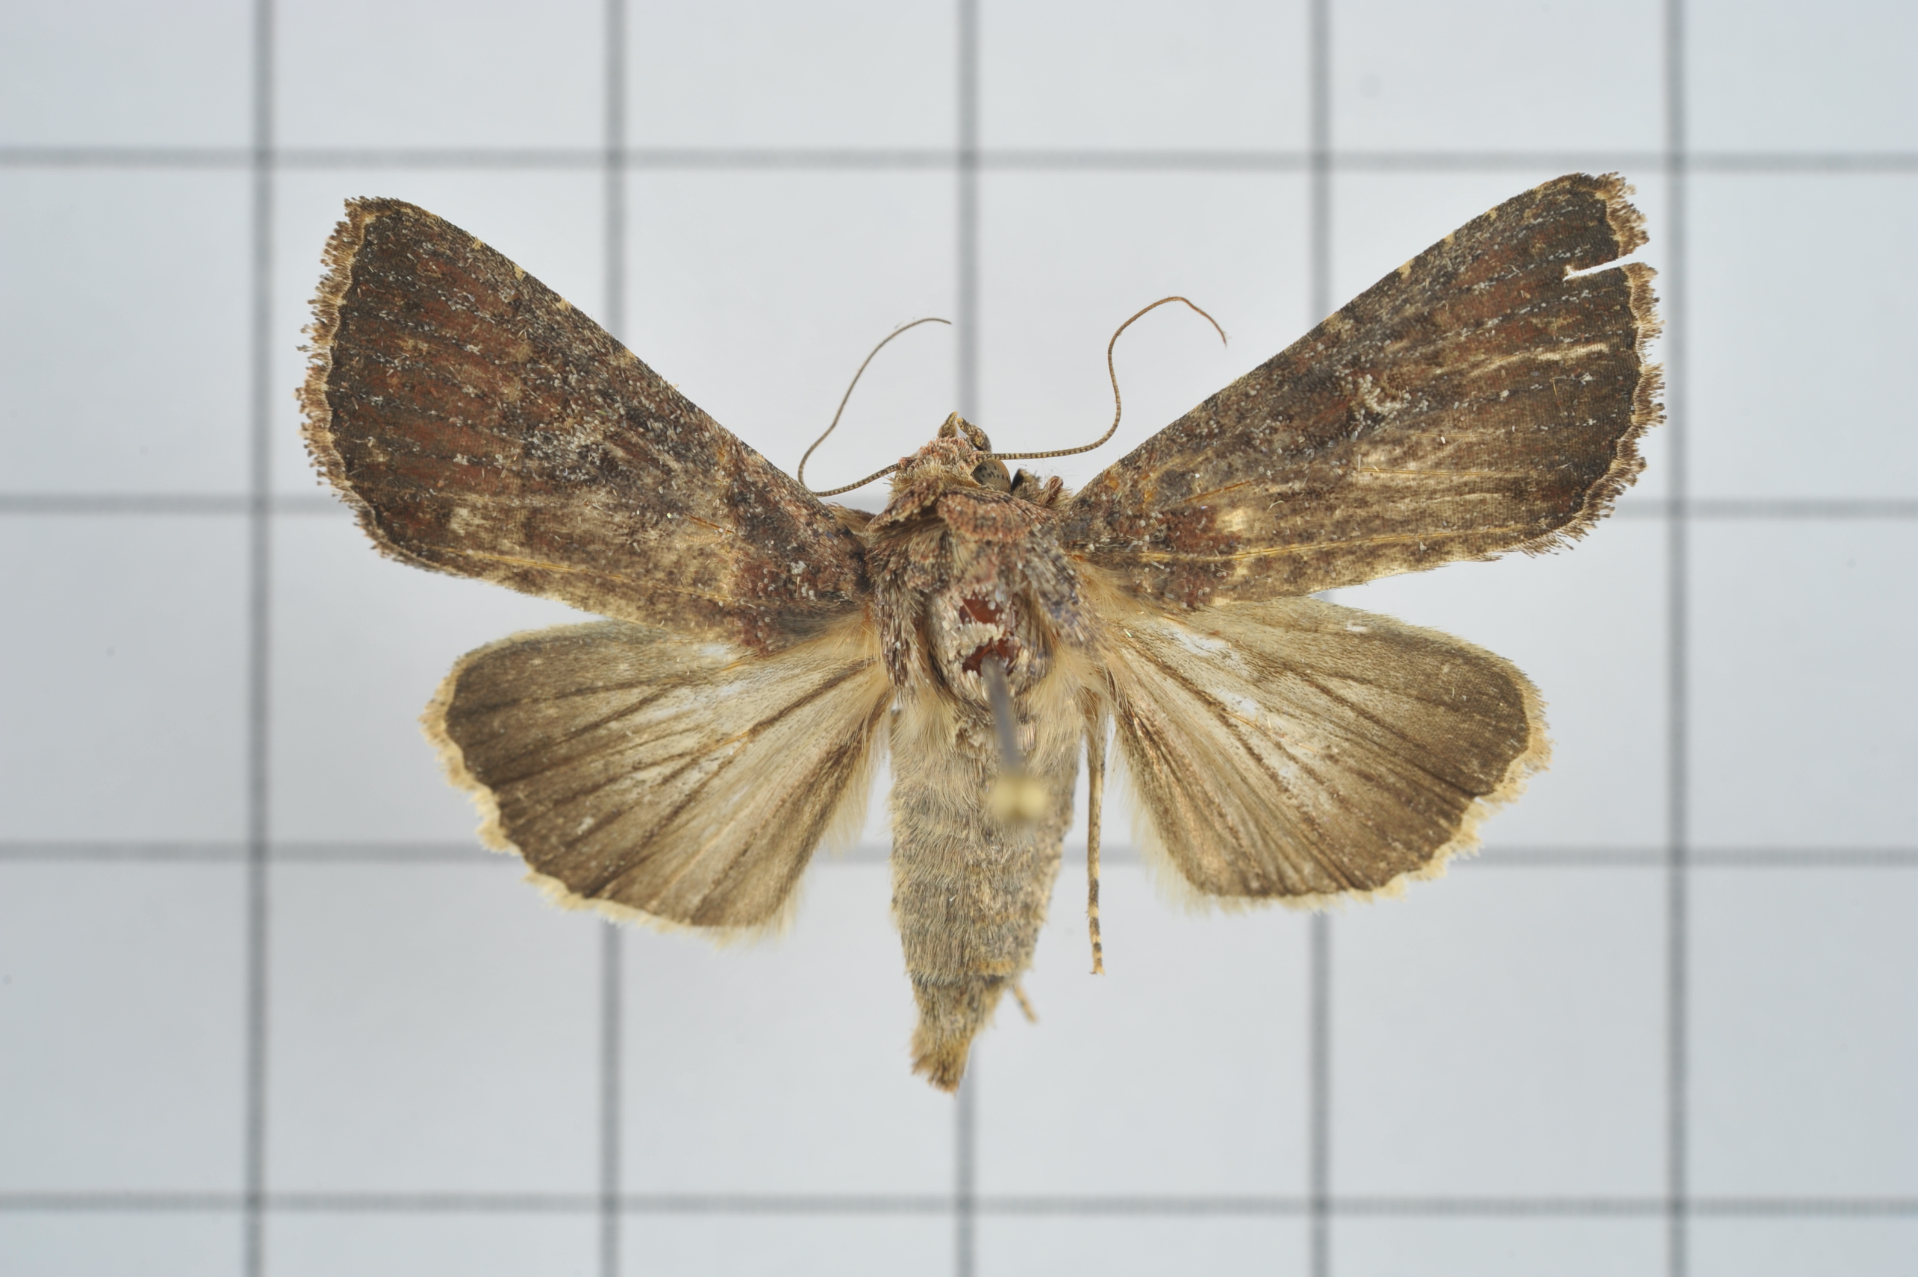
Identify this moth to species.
Condica illecta
